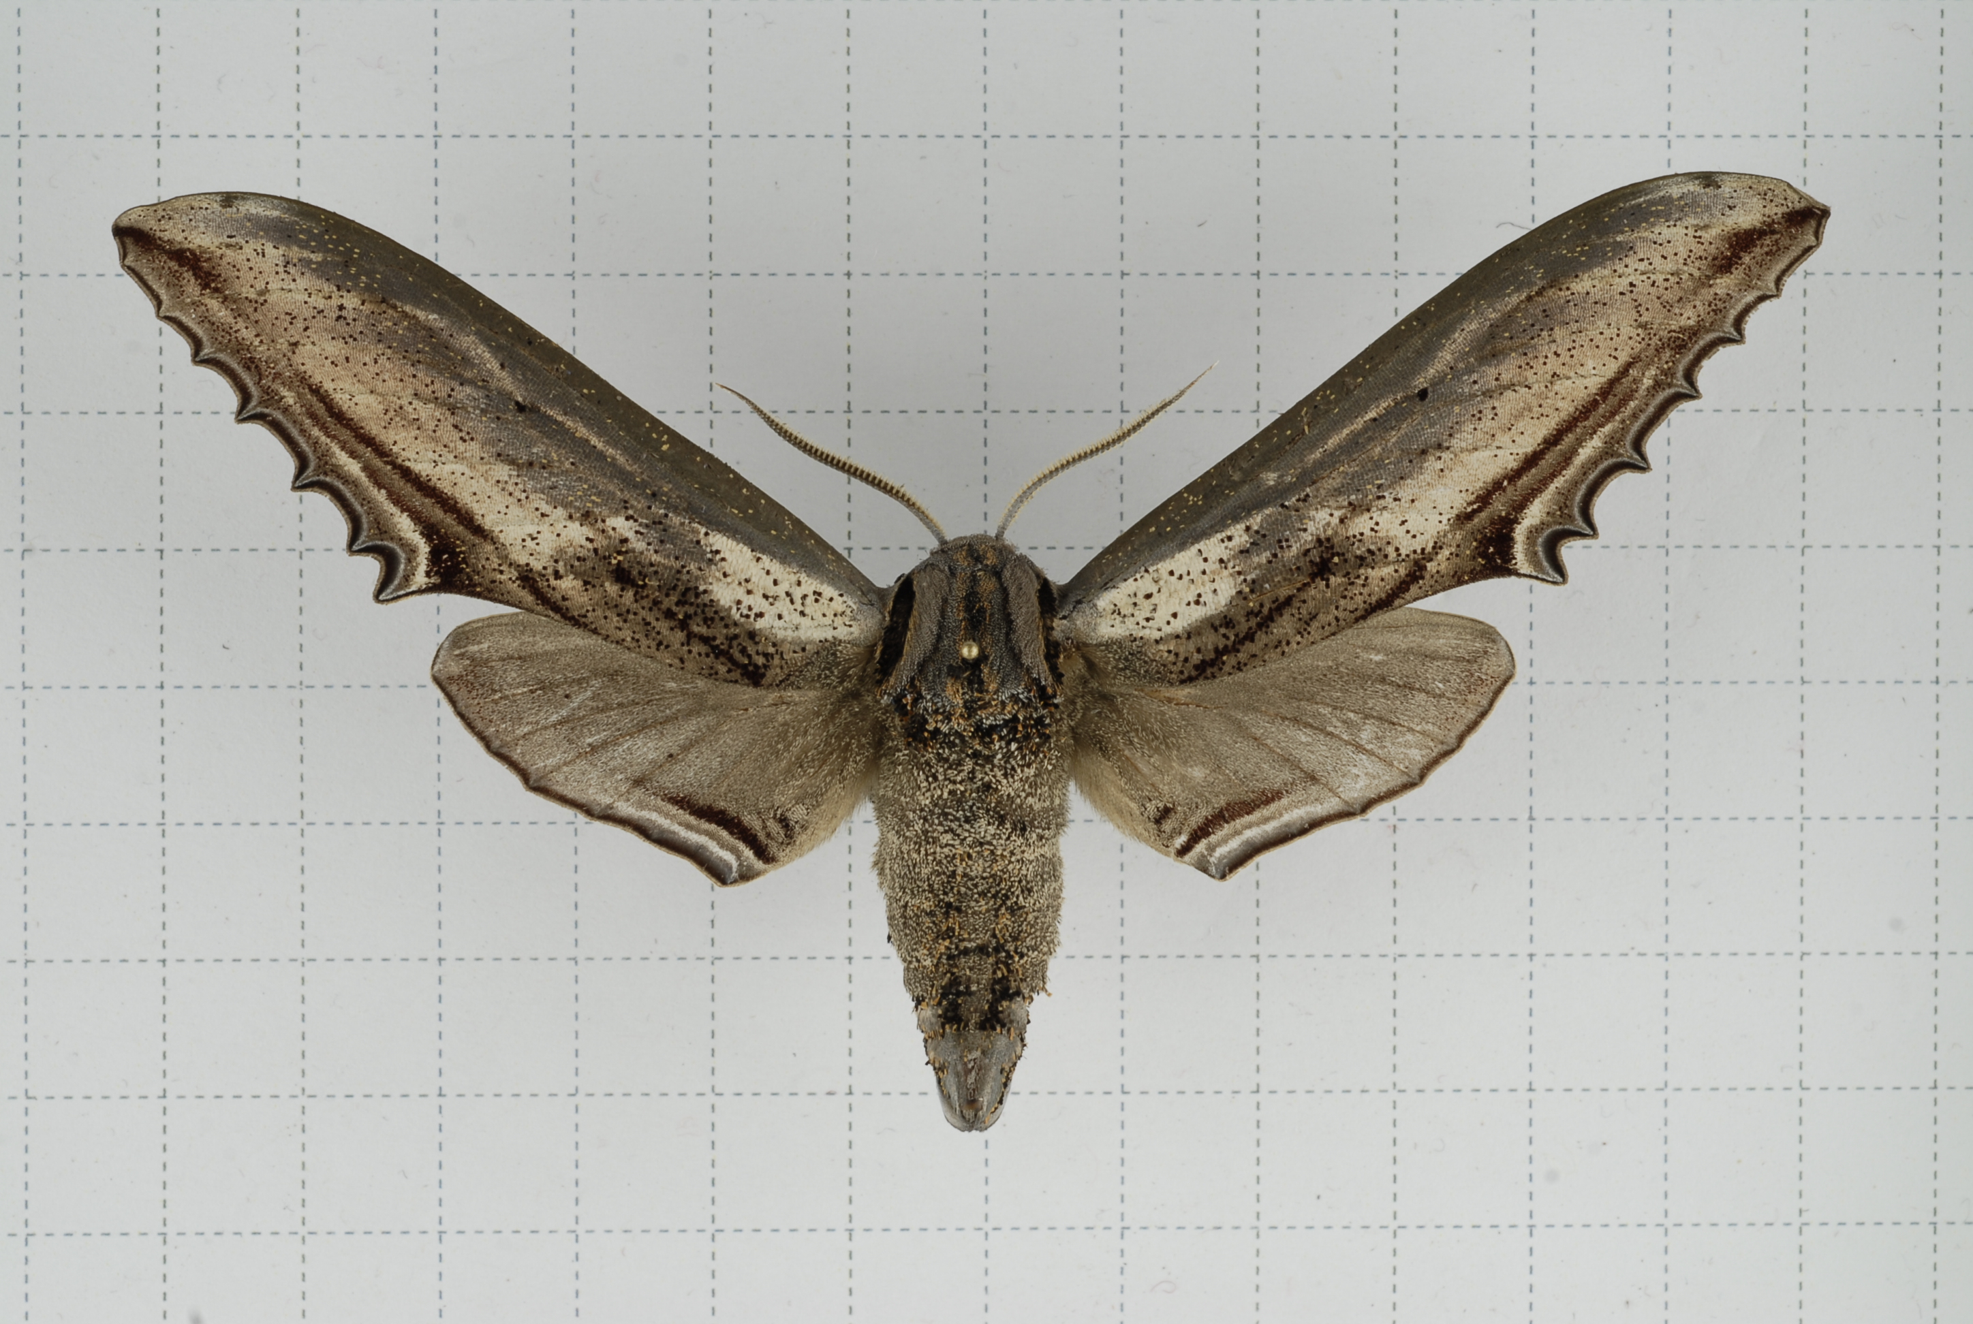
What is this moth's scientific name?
Langia zenzeroides formosana
